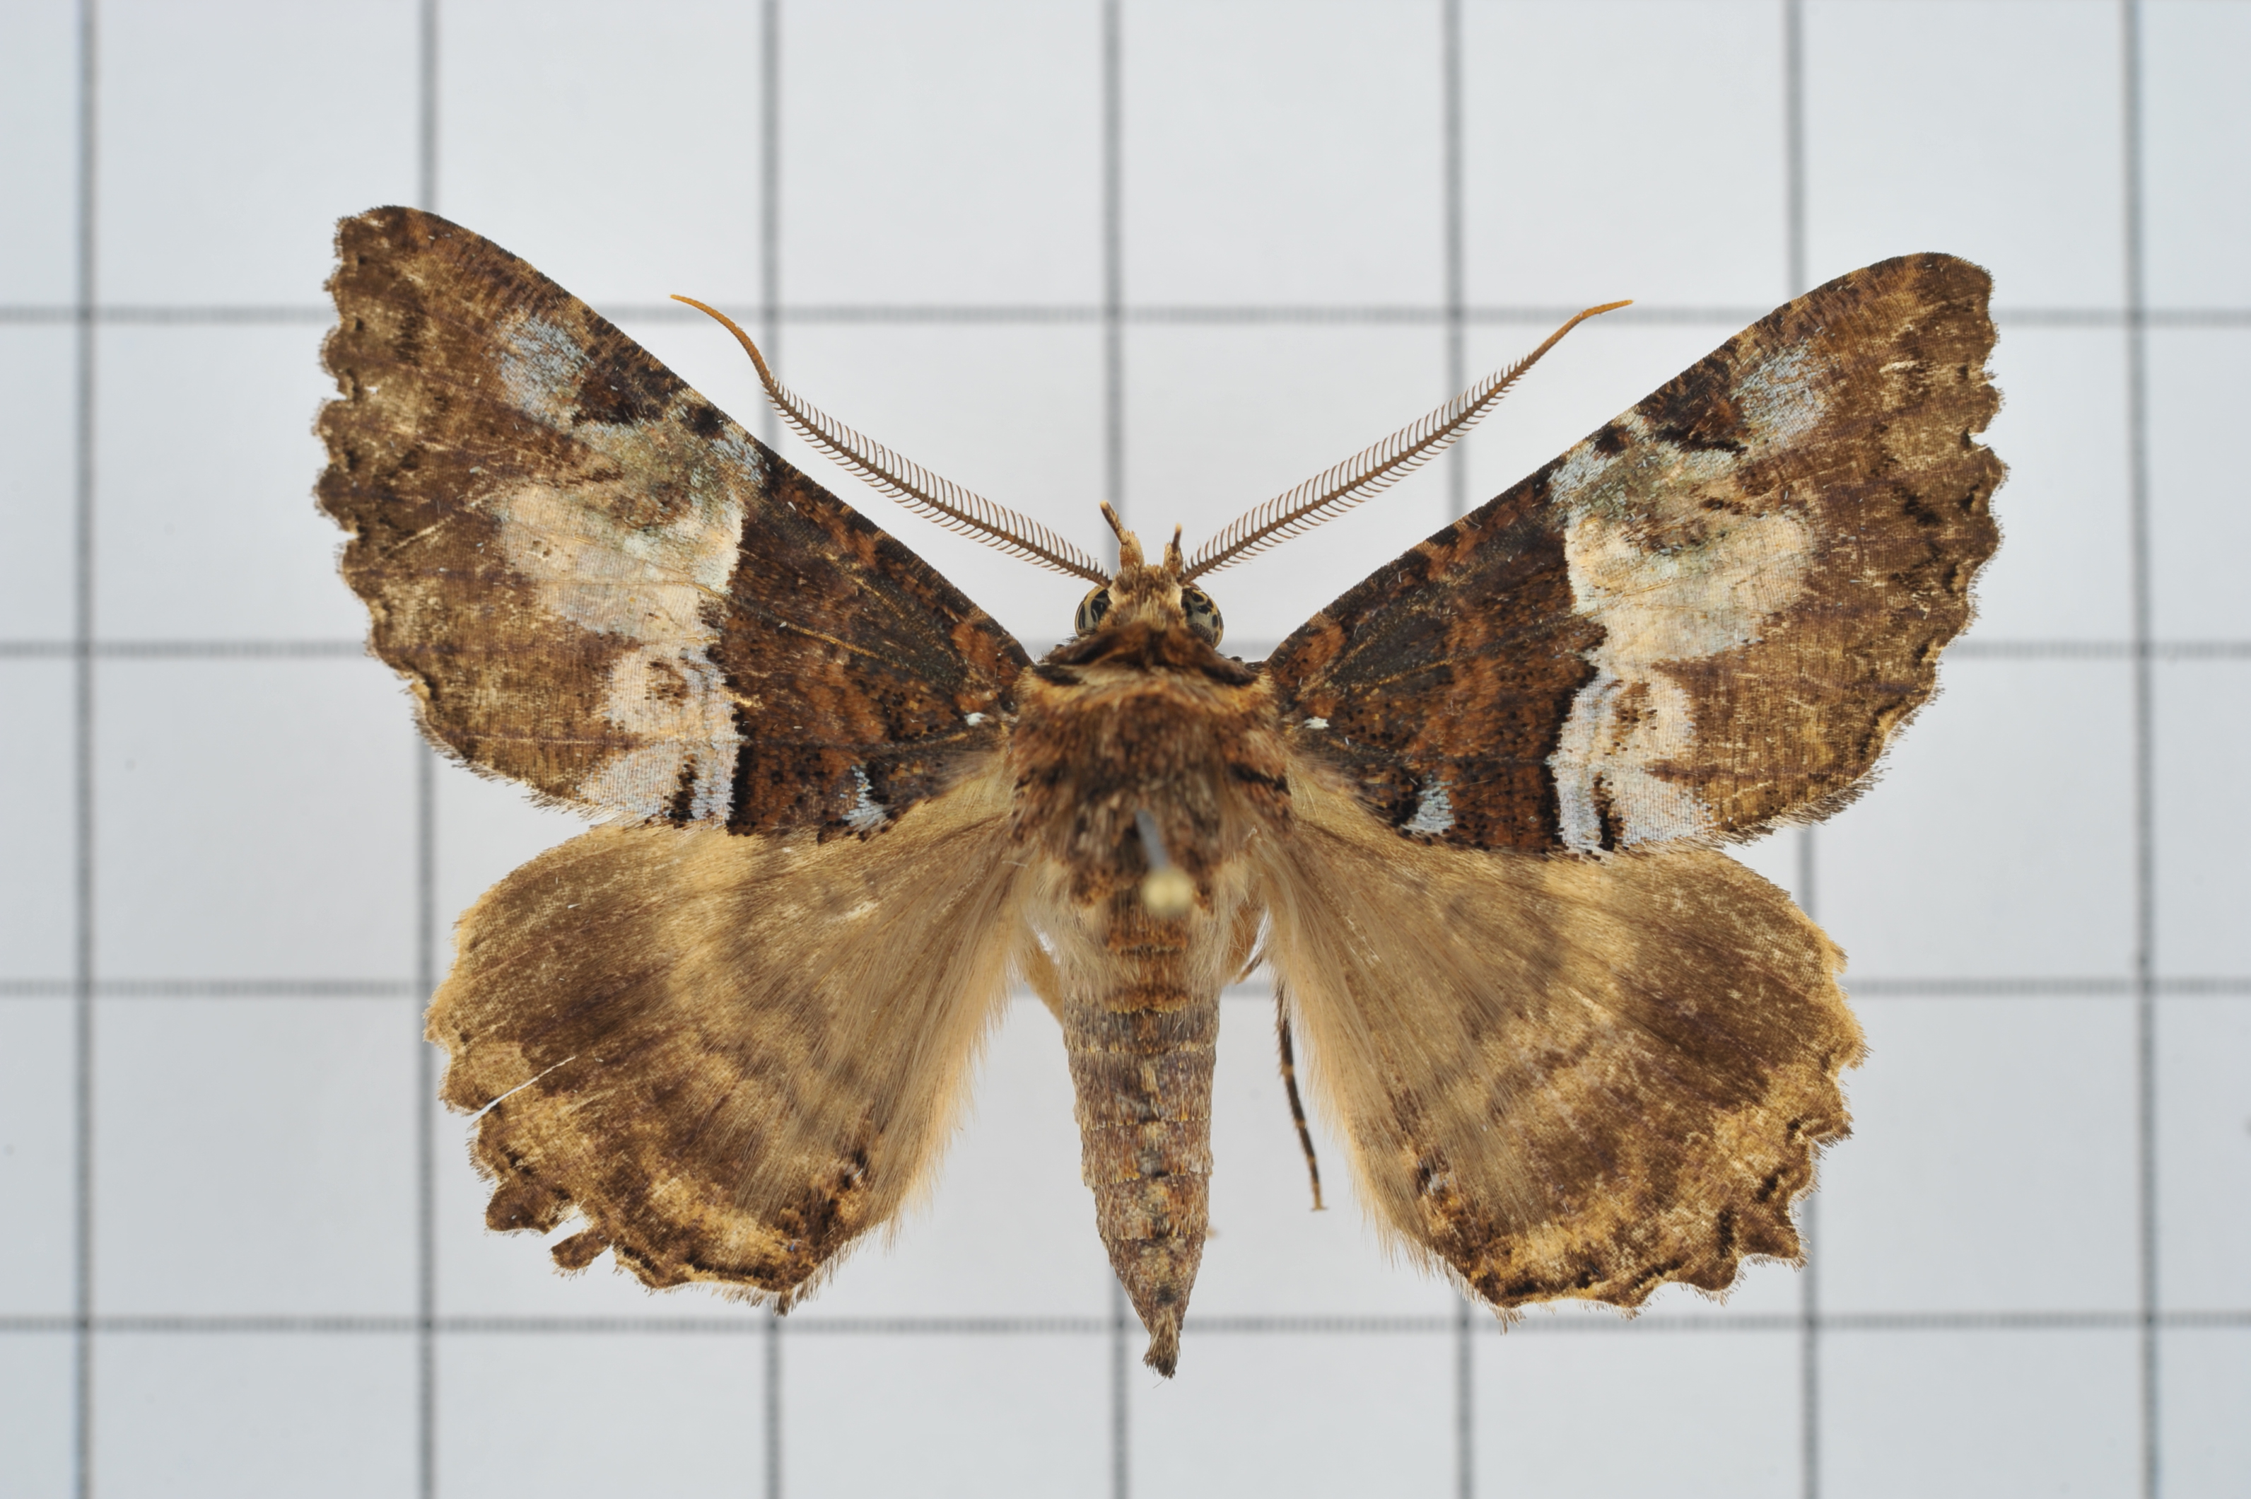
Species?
Daddala lucilla
